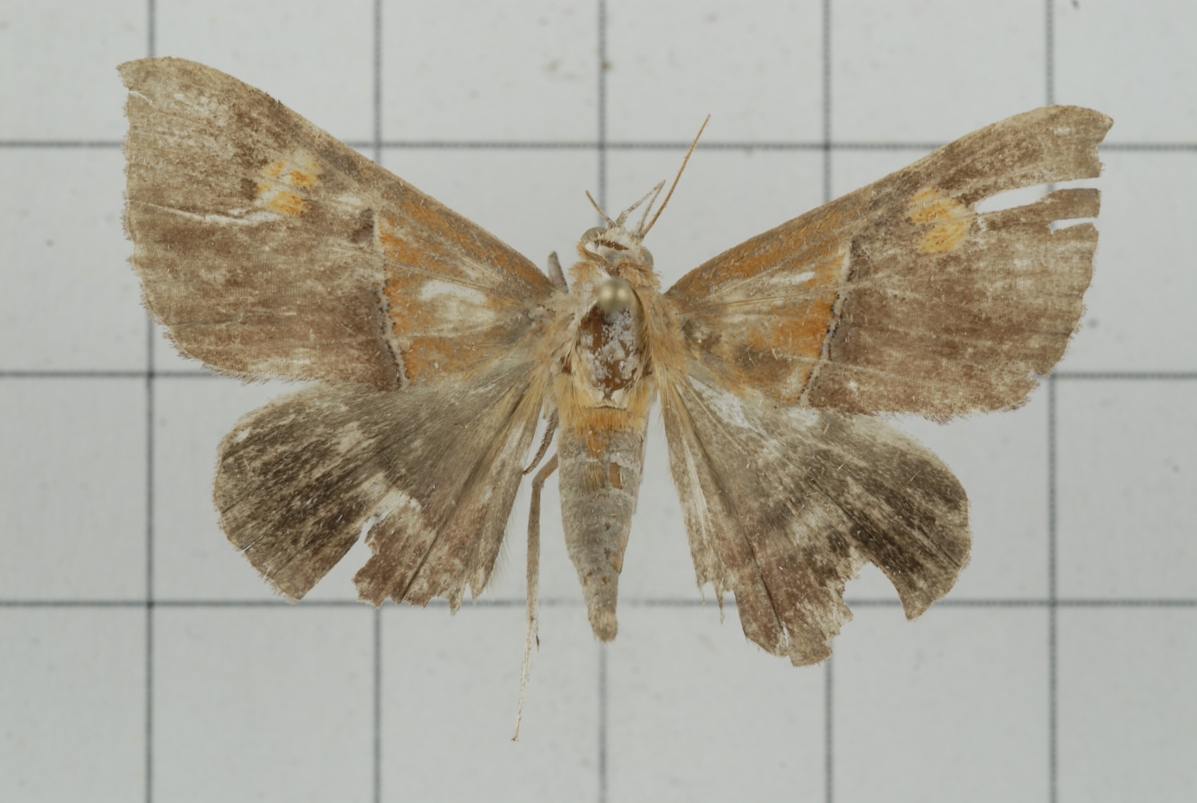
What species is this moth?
Sympis rufibasis
